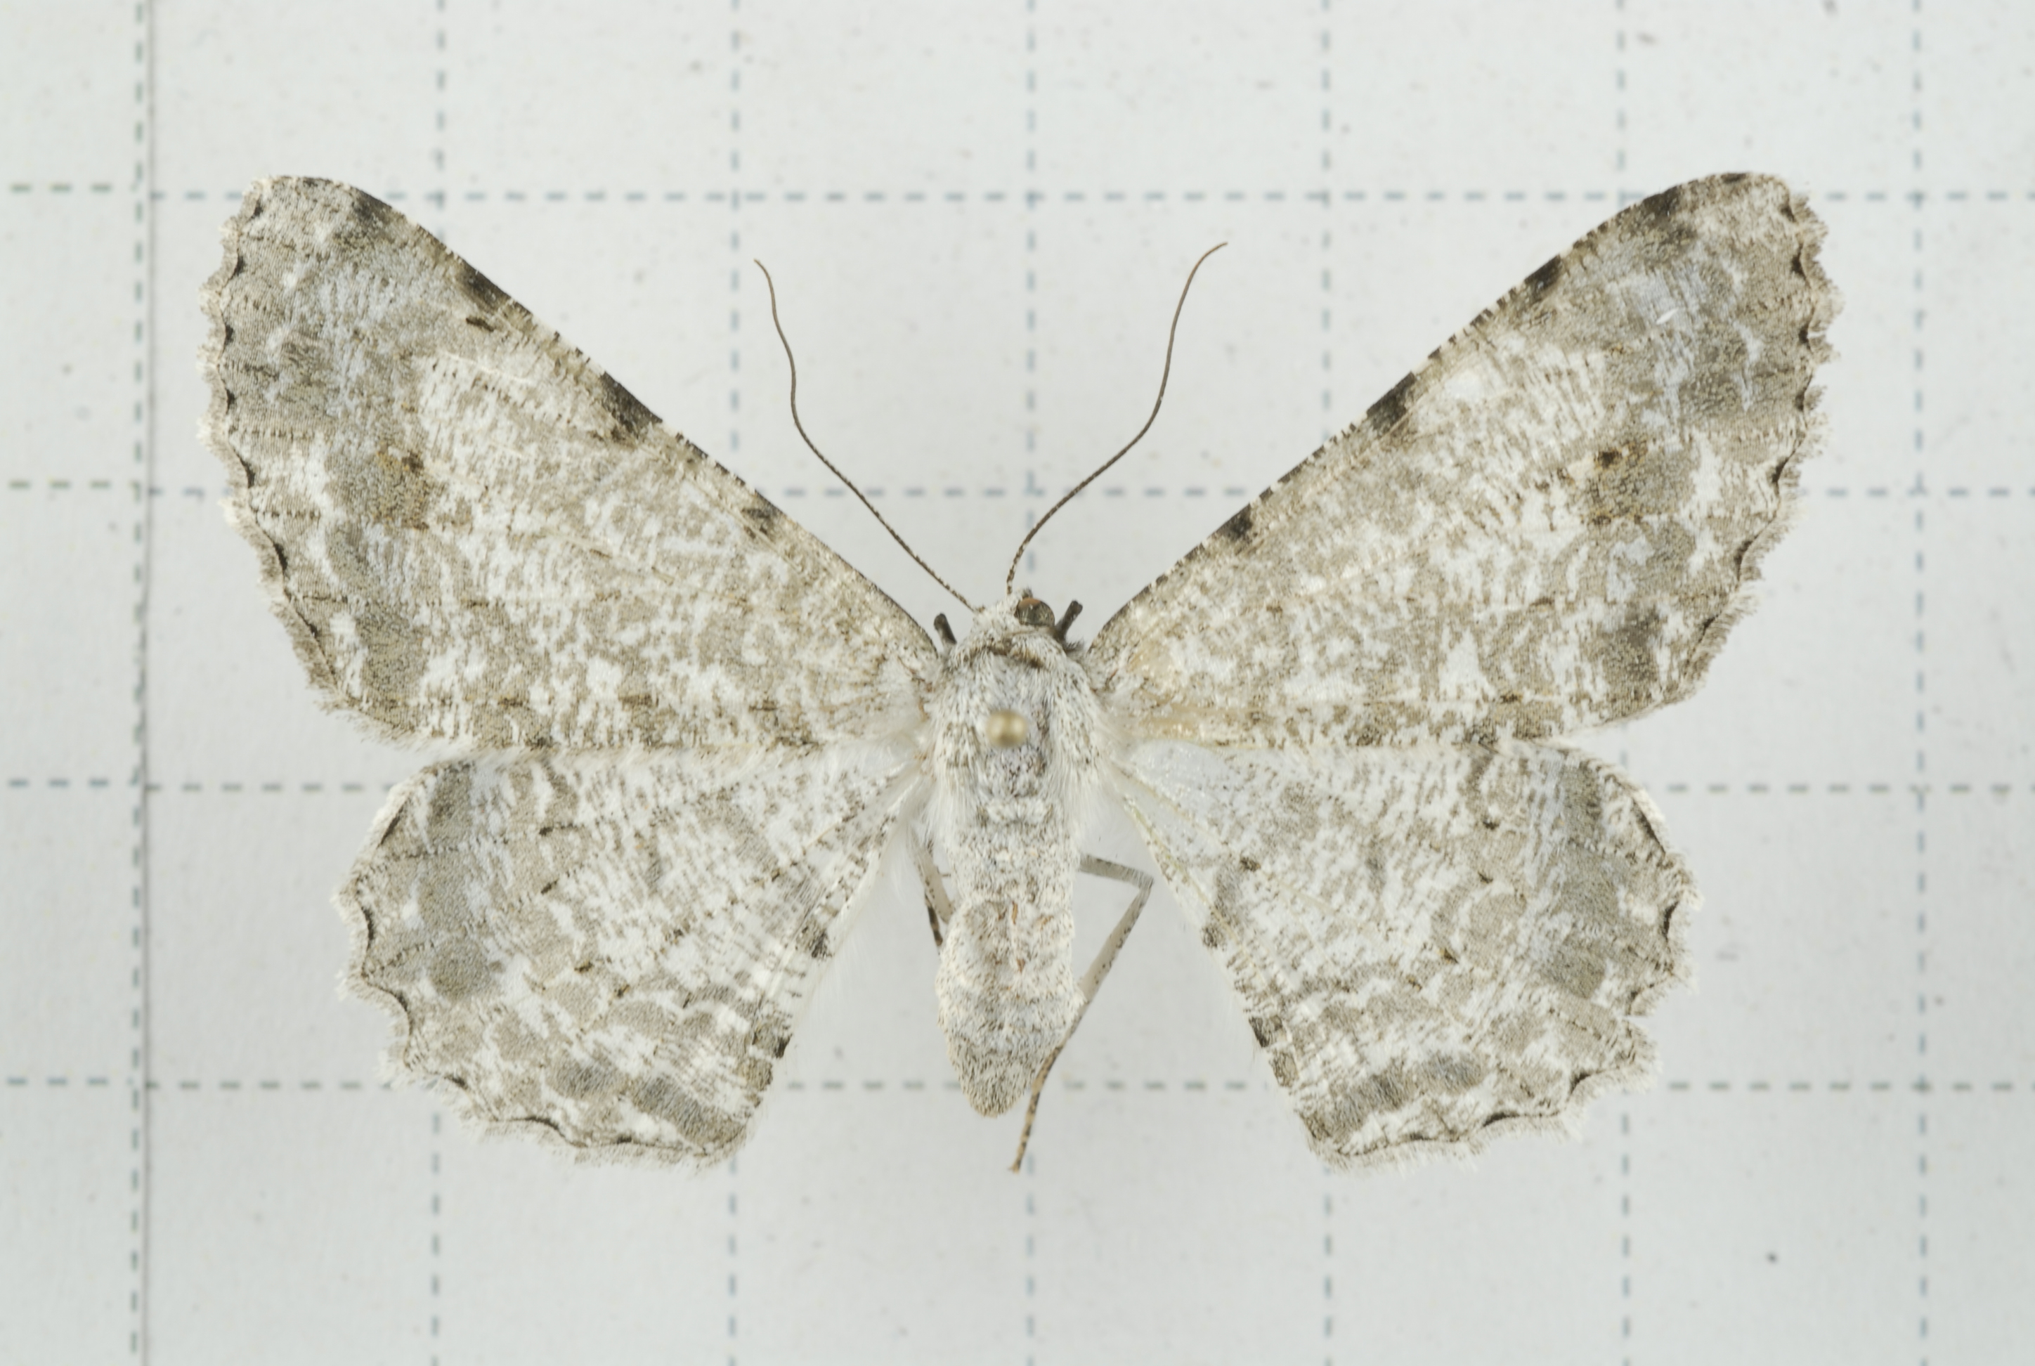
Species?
Lassaba parvalbidaria parvalbidaria
